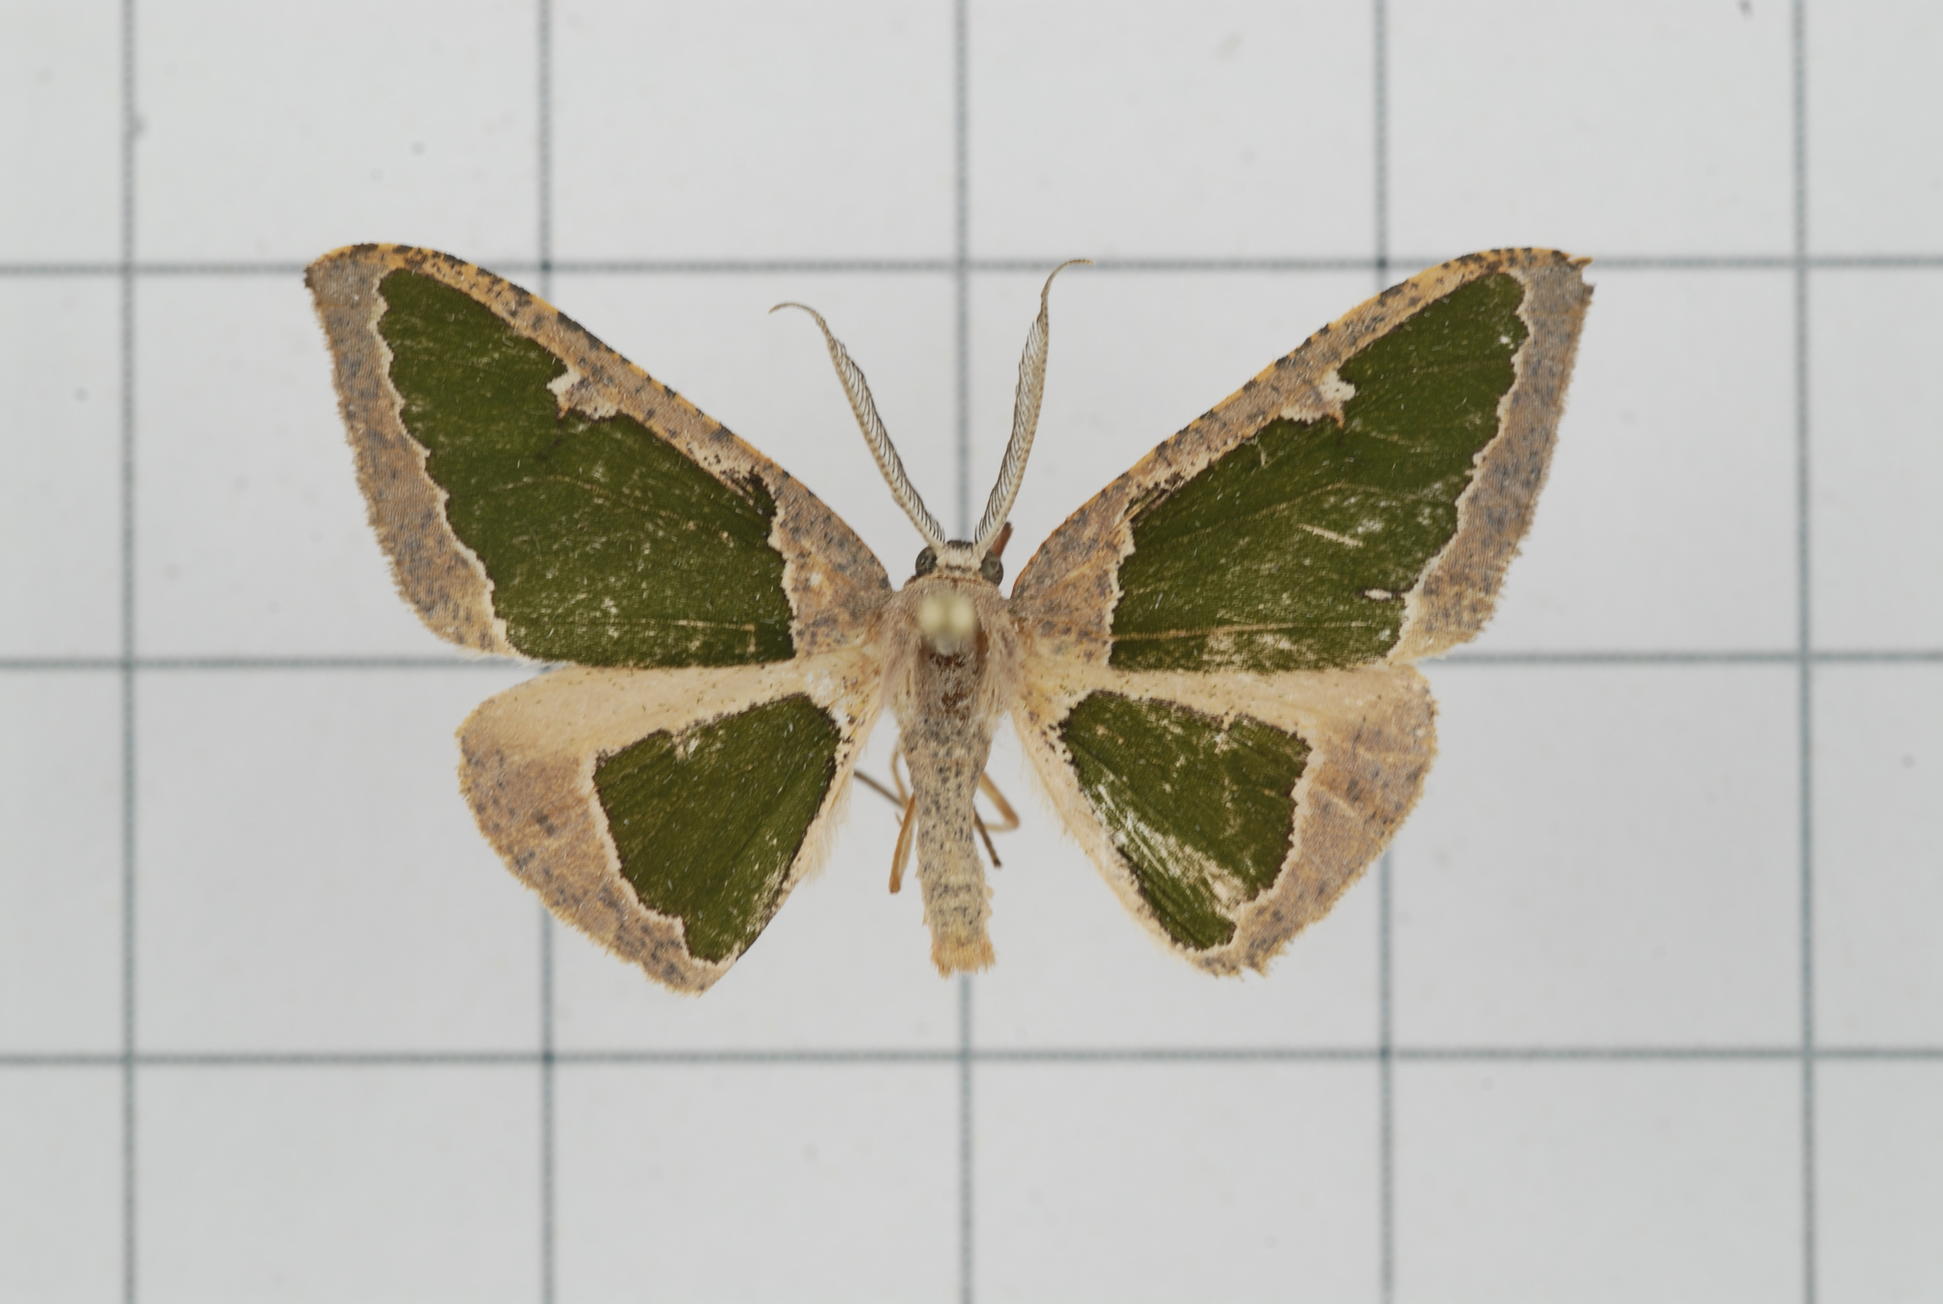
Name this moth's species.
Celenna festivaria formosensis
